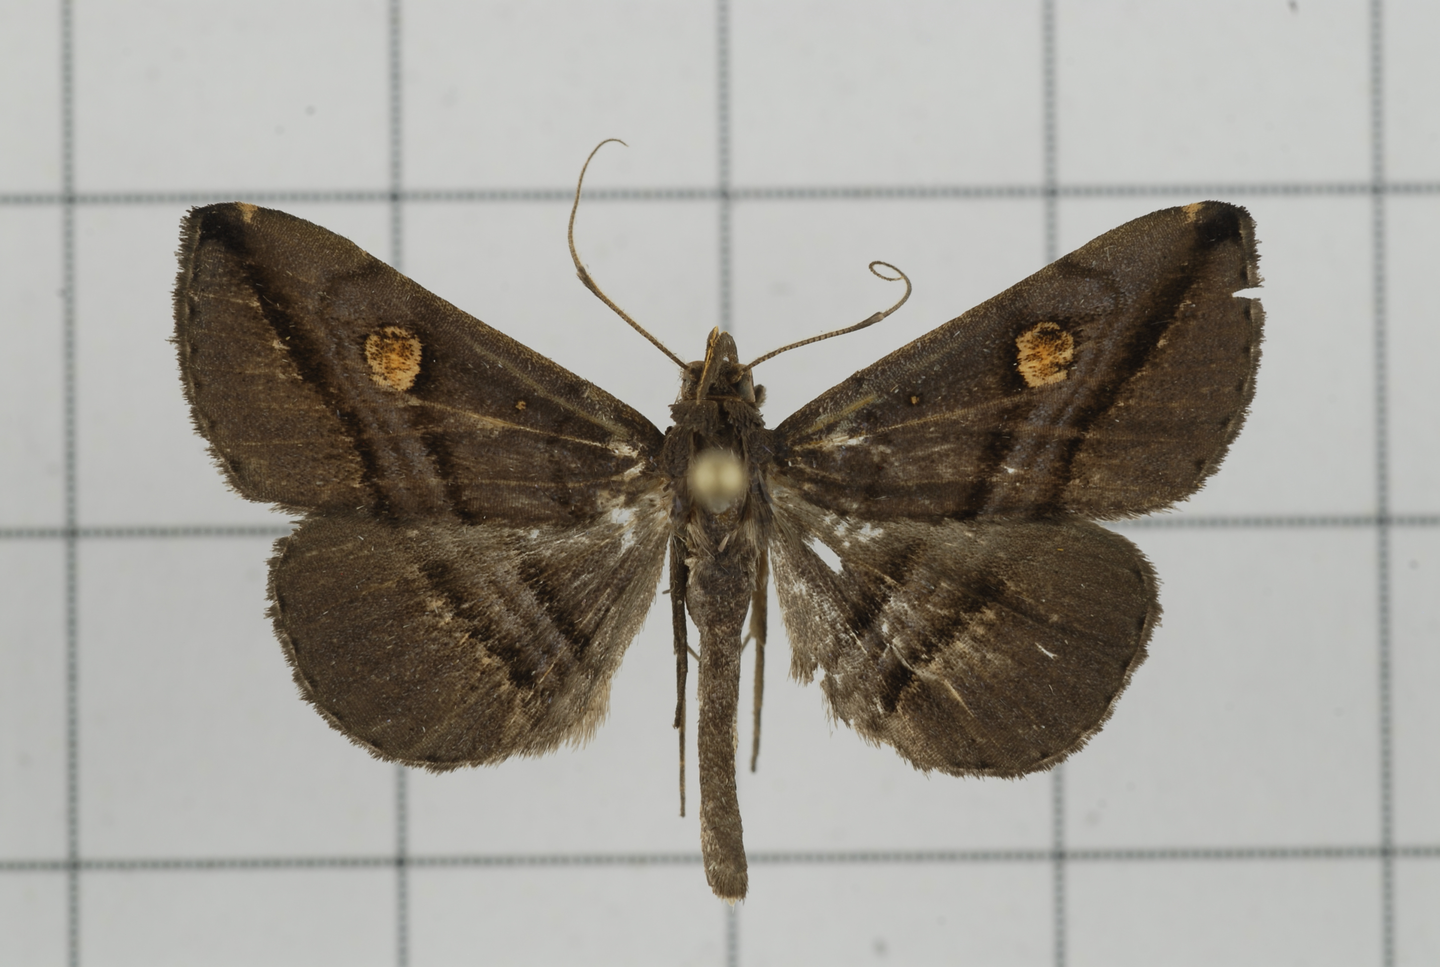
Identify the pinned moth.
Hadennia ochreistigma
